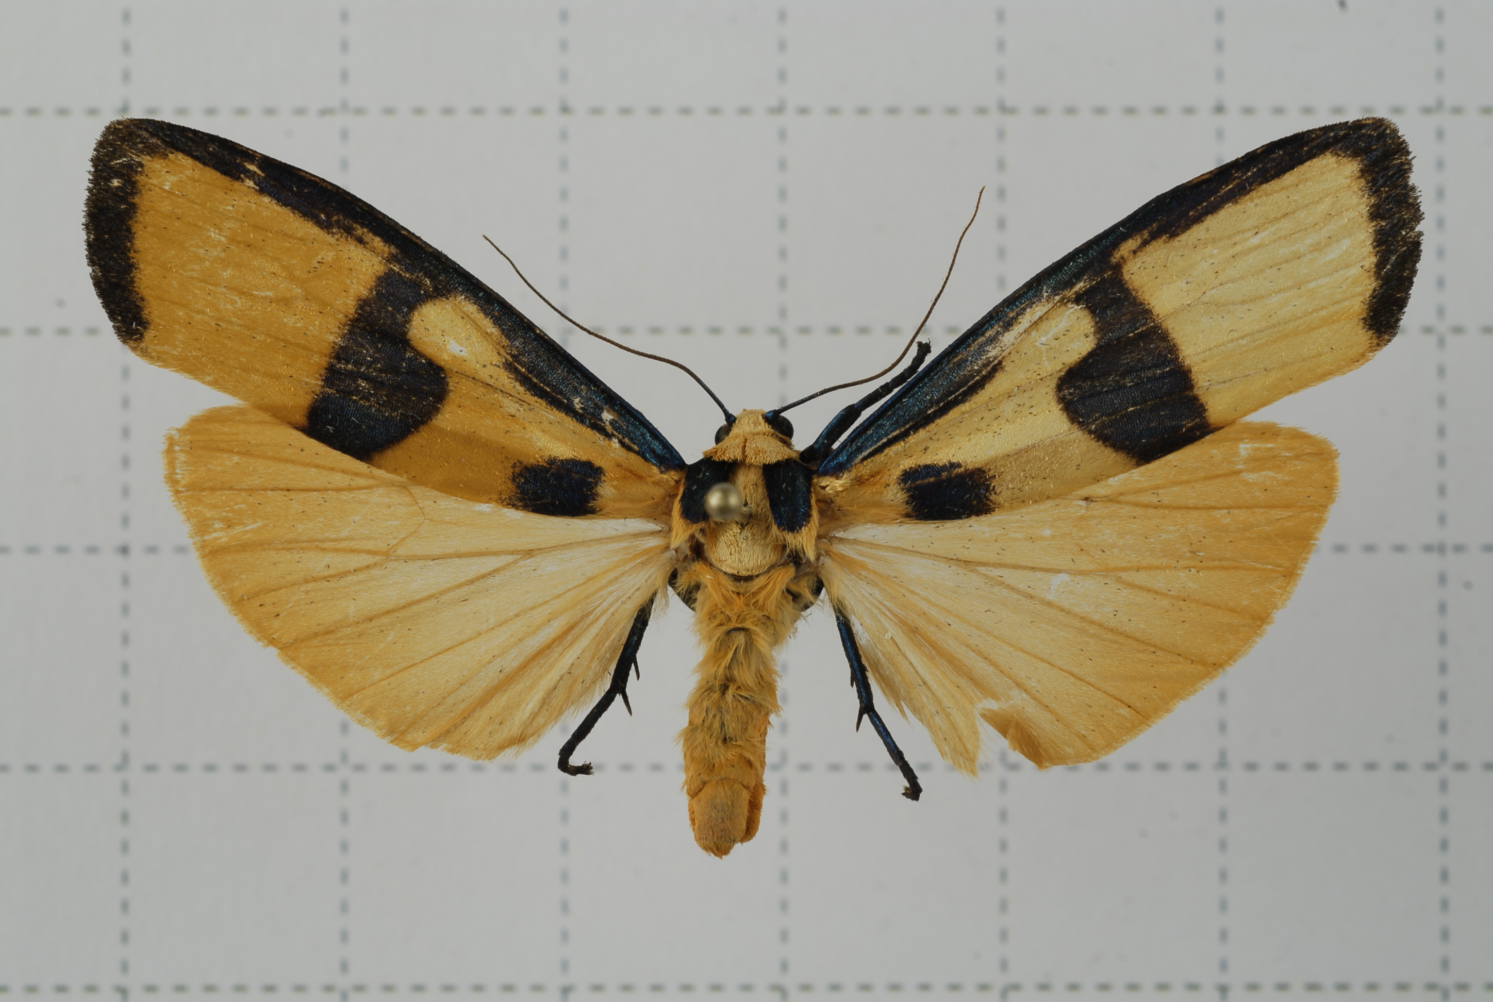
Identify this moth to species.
Chrysaeglia magnifica
